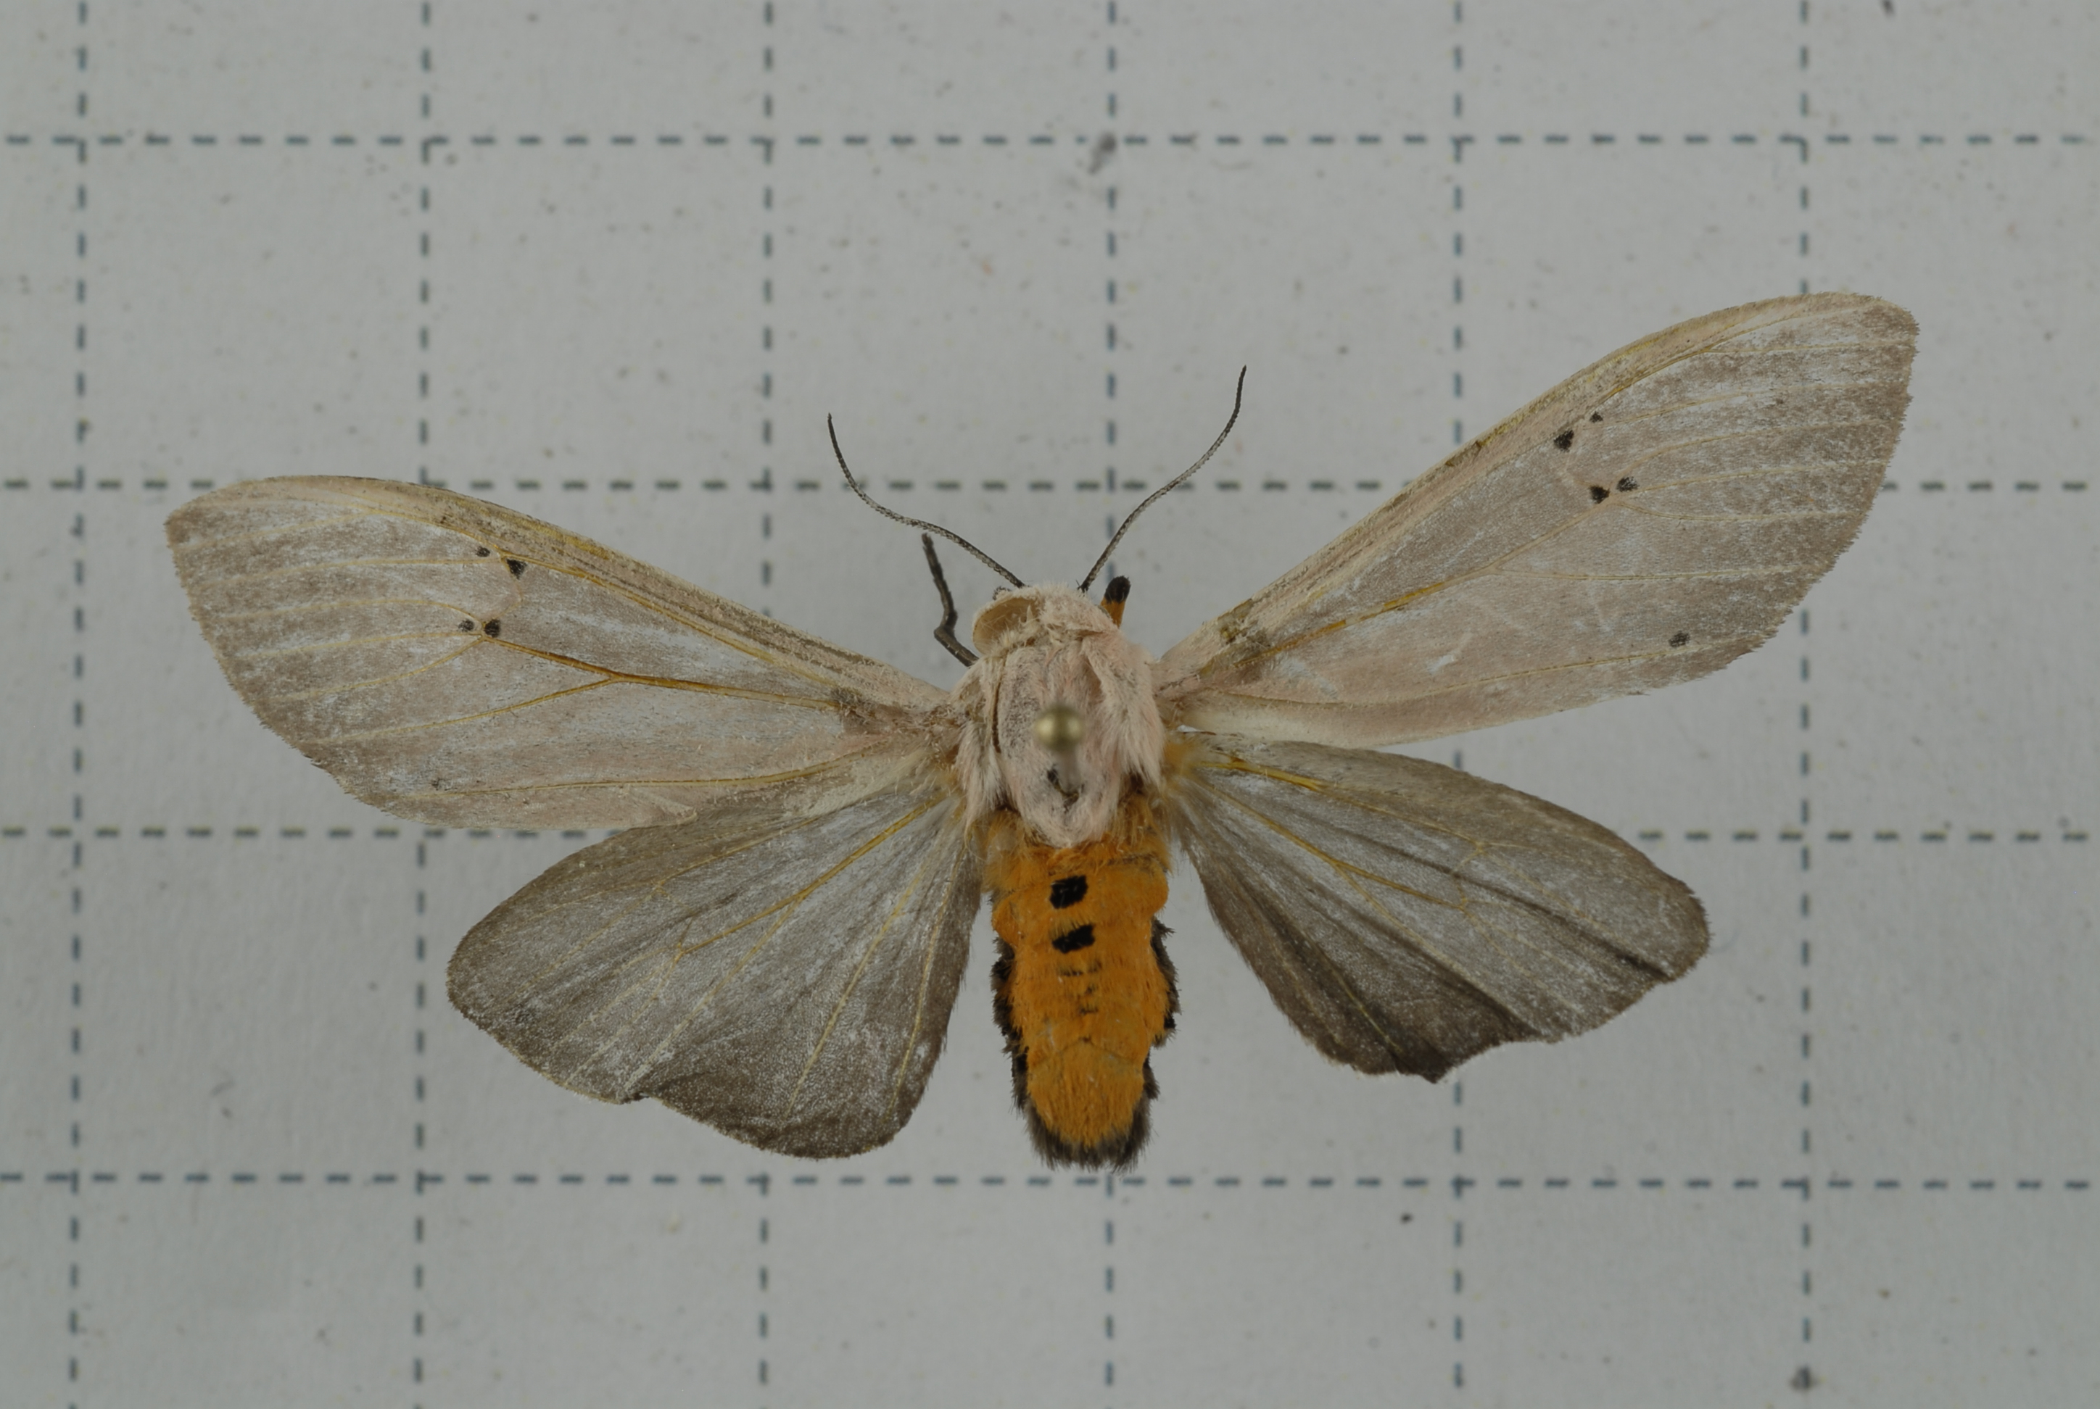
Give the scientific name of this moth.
Creatonotos transiens koni
